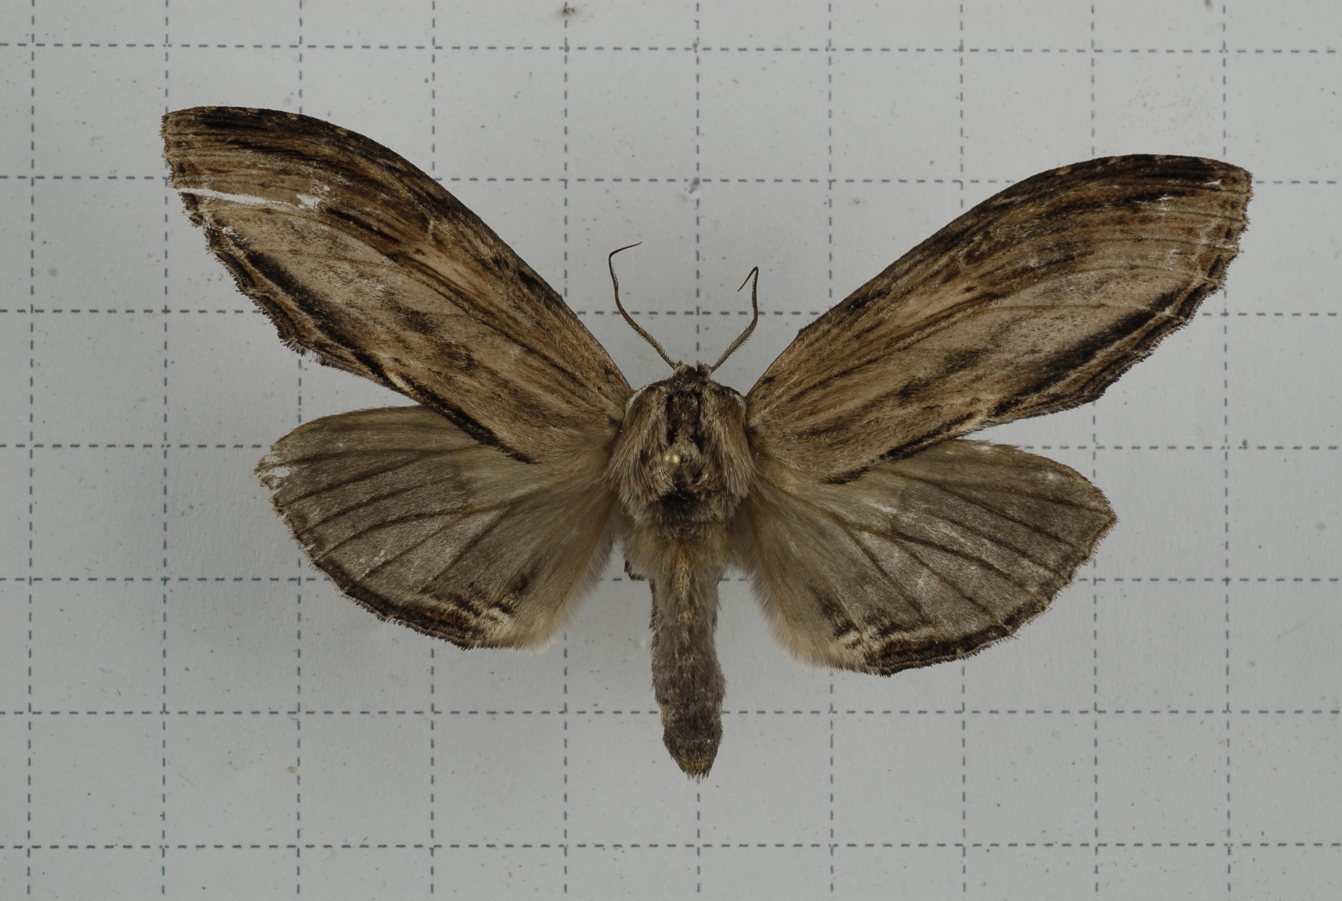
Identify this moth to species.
Rachia lineata
